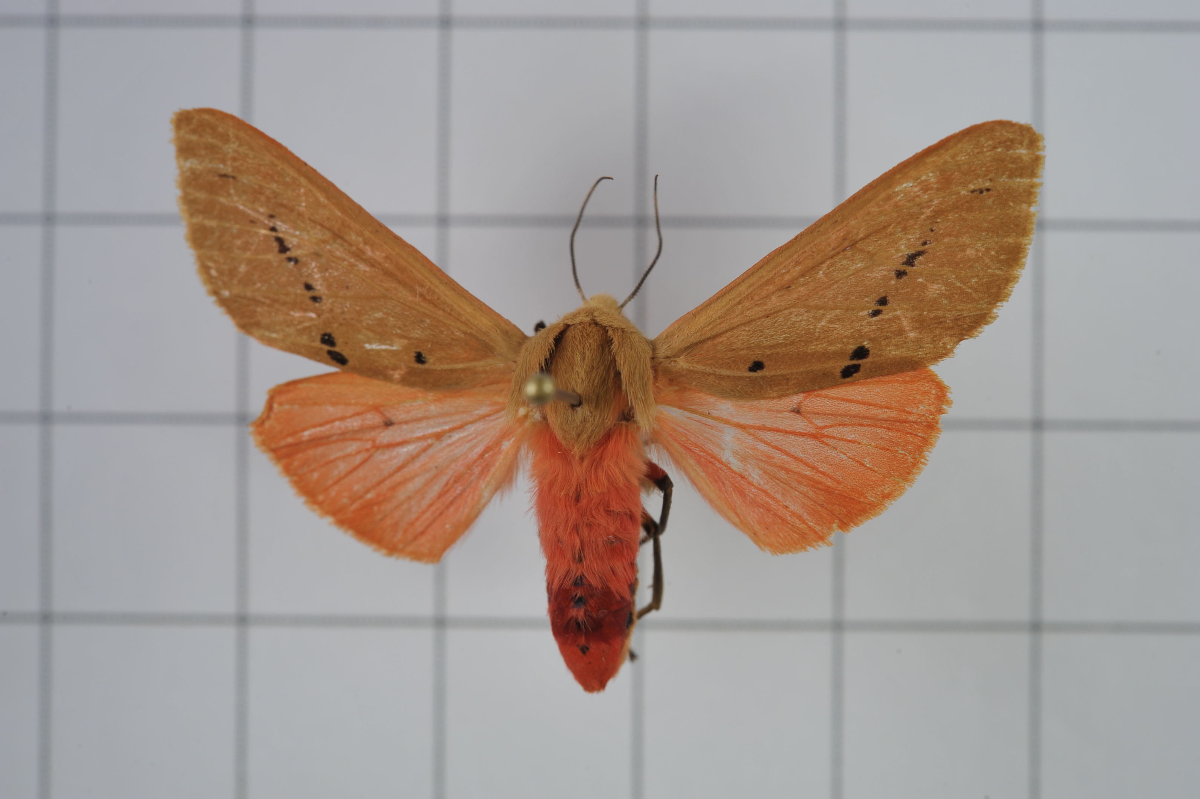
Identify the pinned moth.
Spilarctia wilemani
